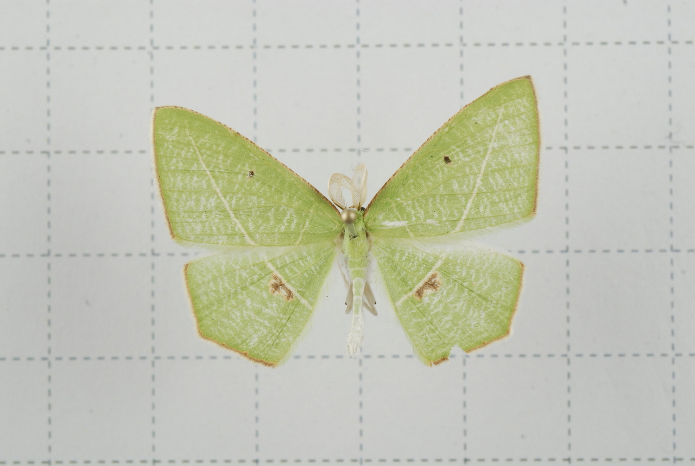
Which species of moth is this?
Tanaoctenia haliaria
